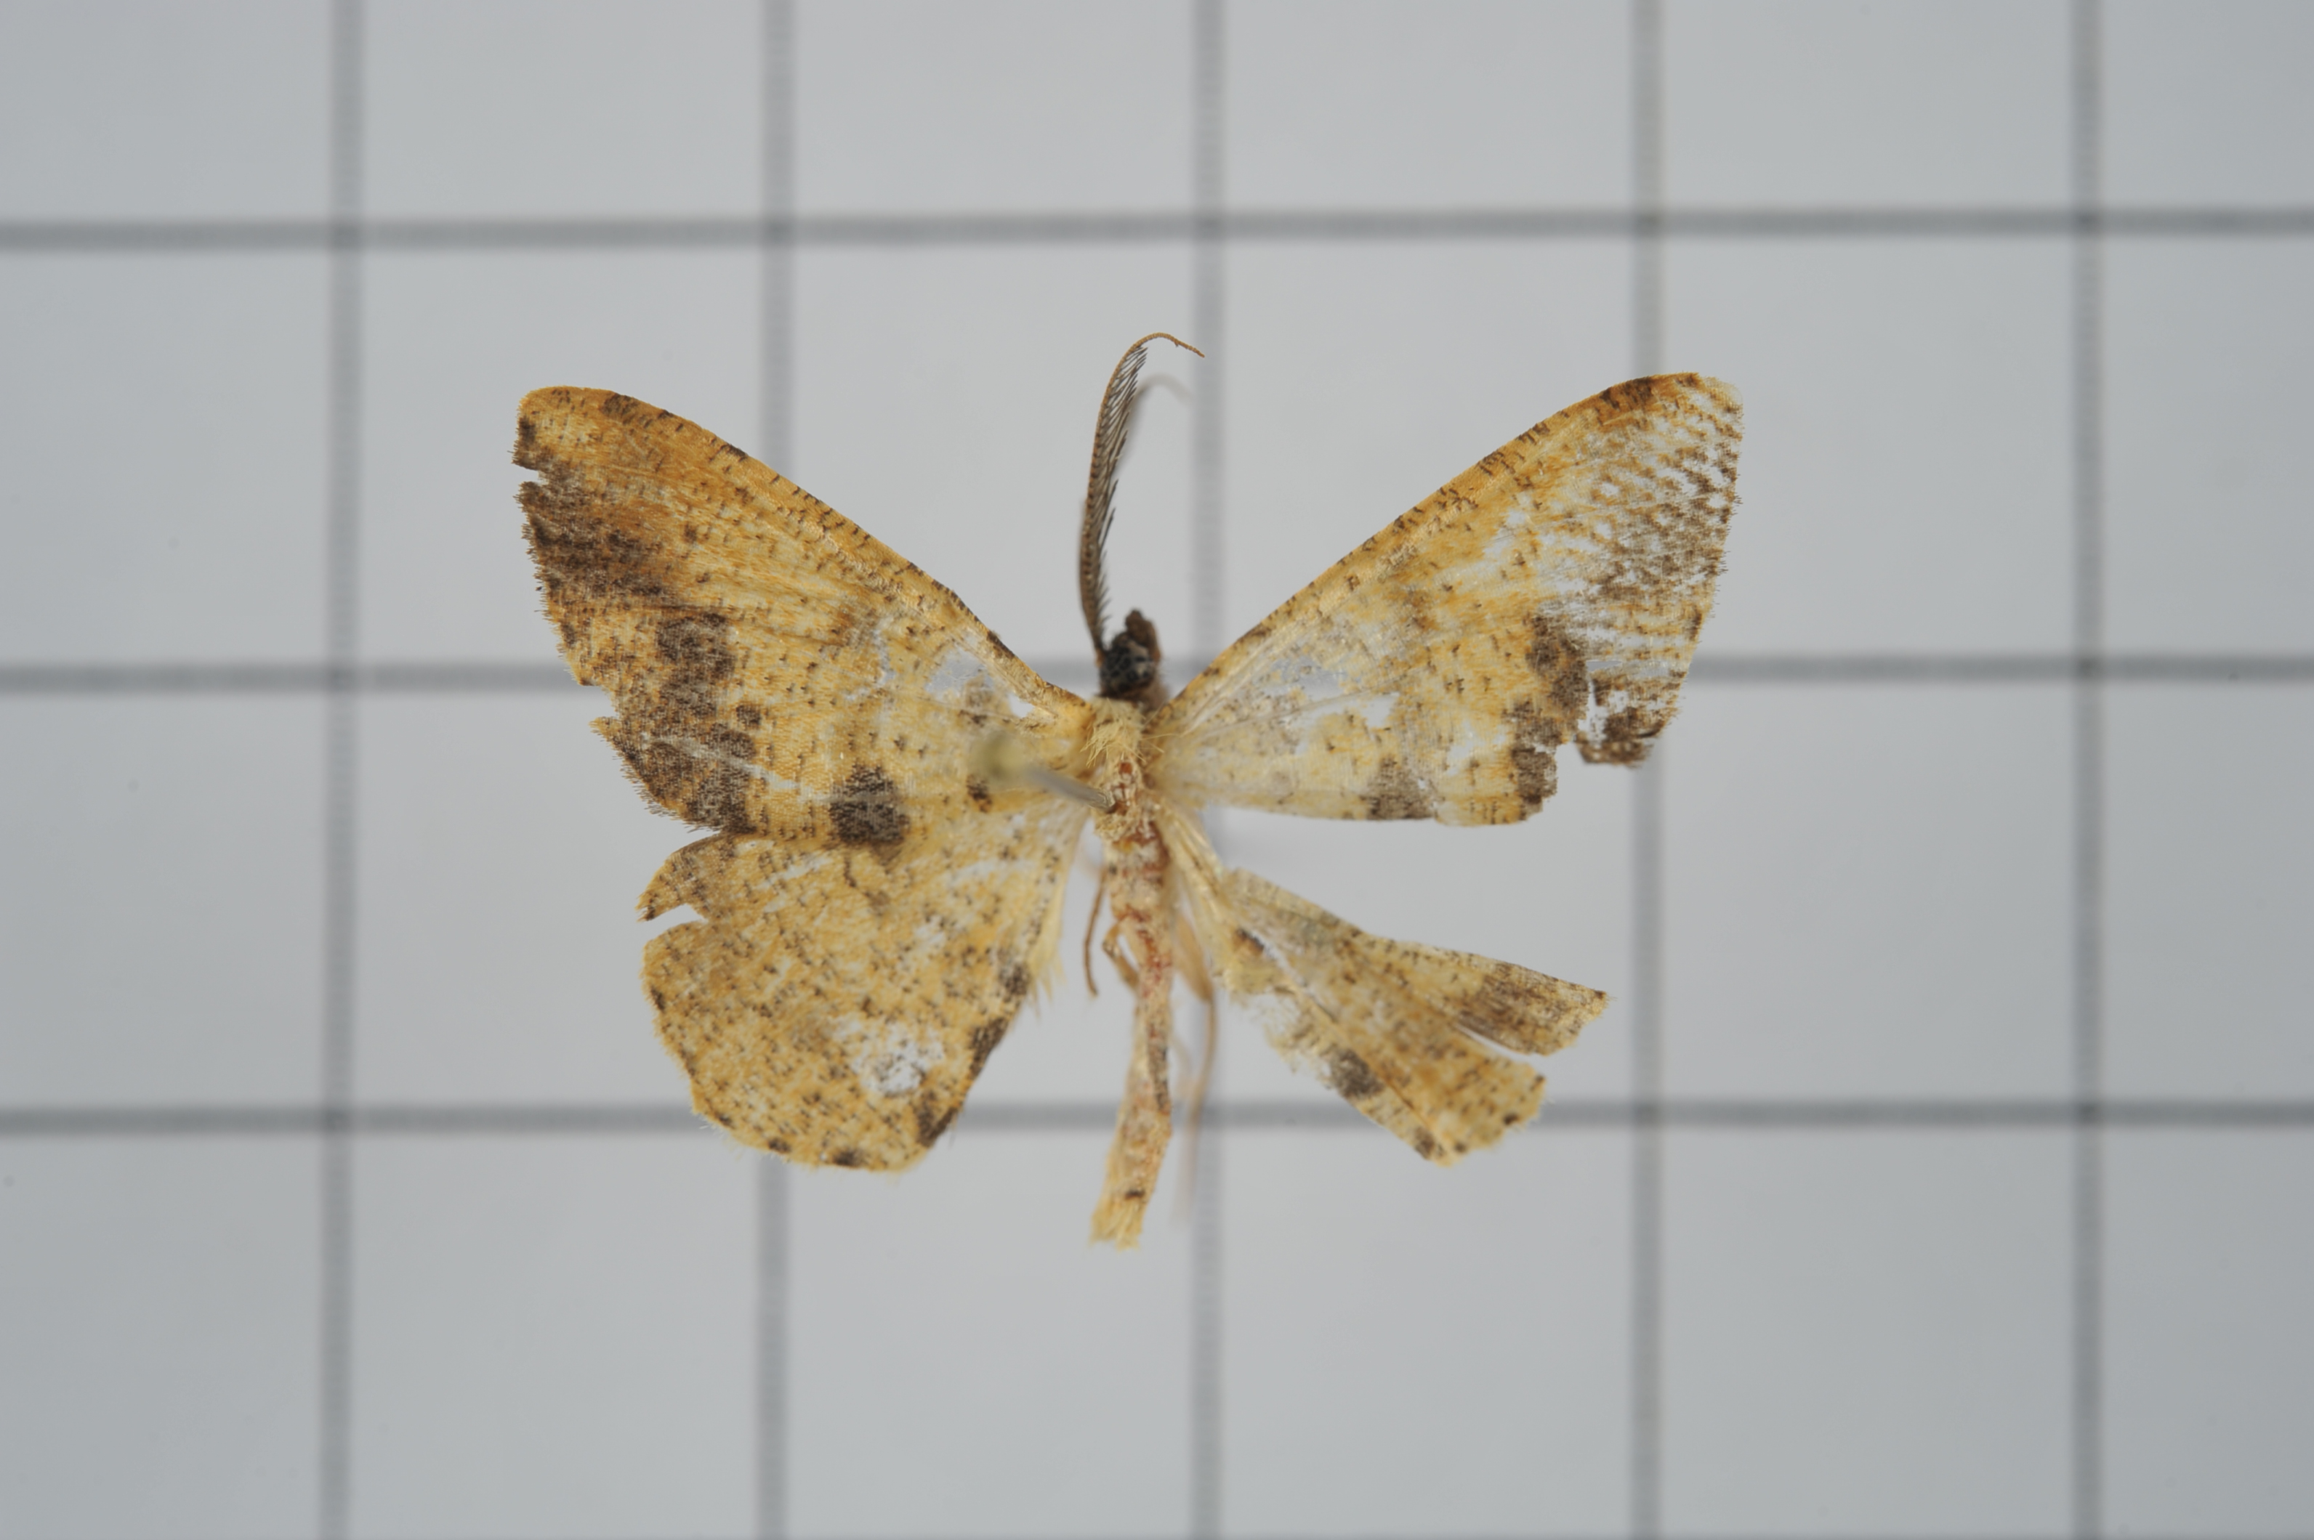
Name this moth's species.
Lophobates inchoata
